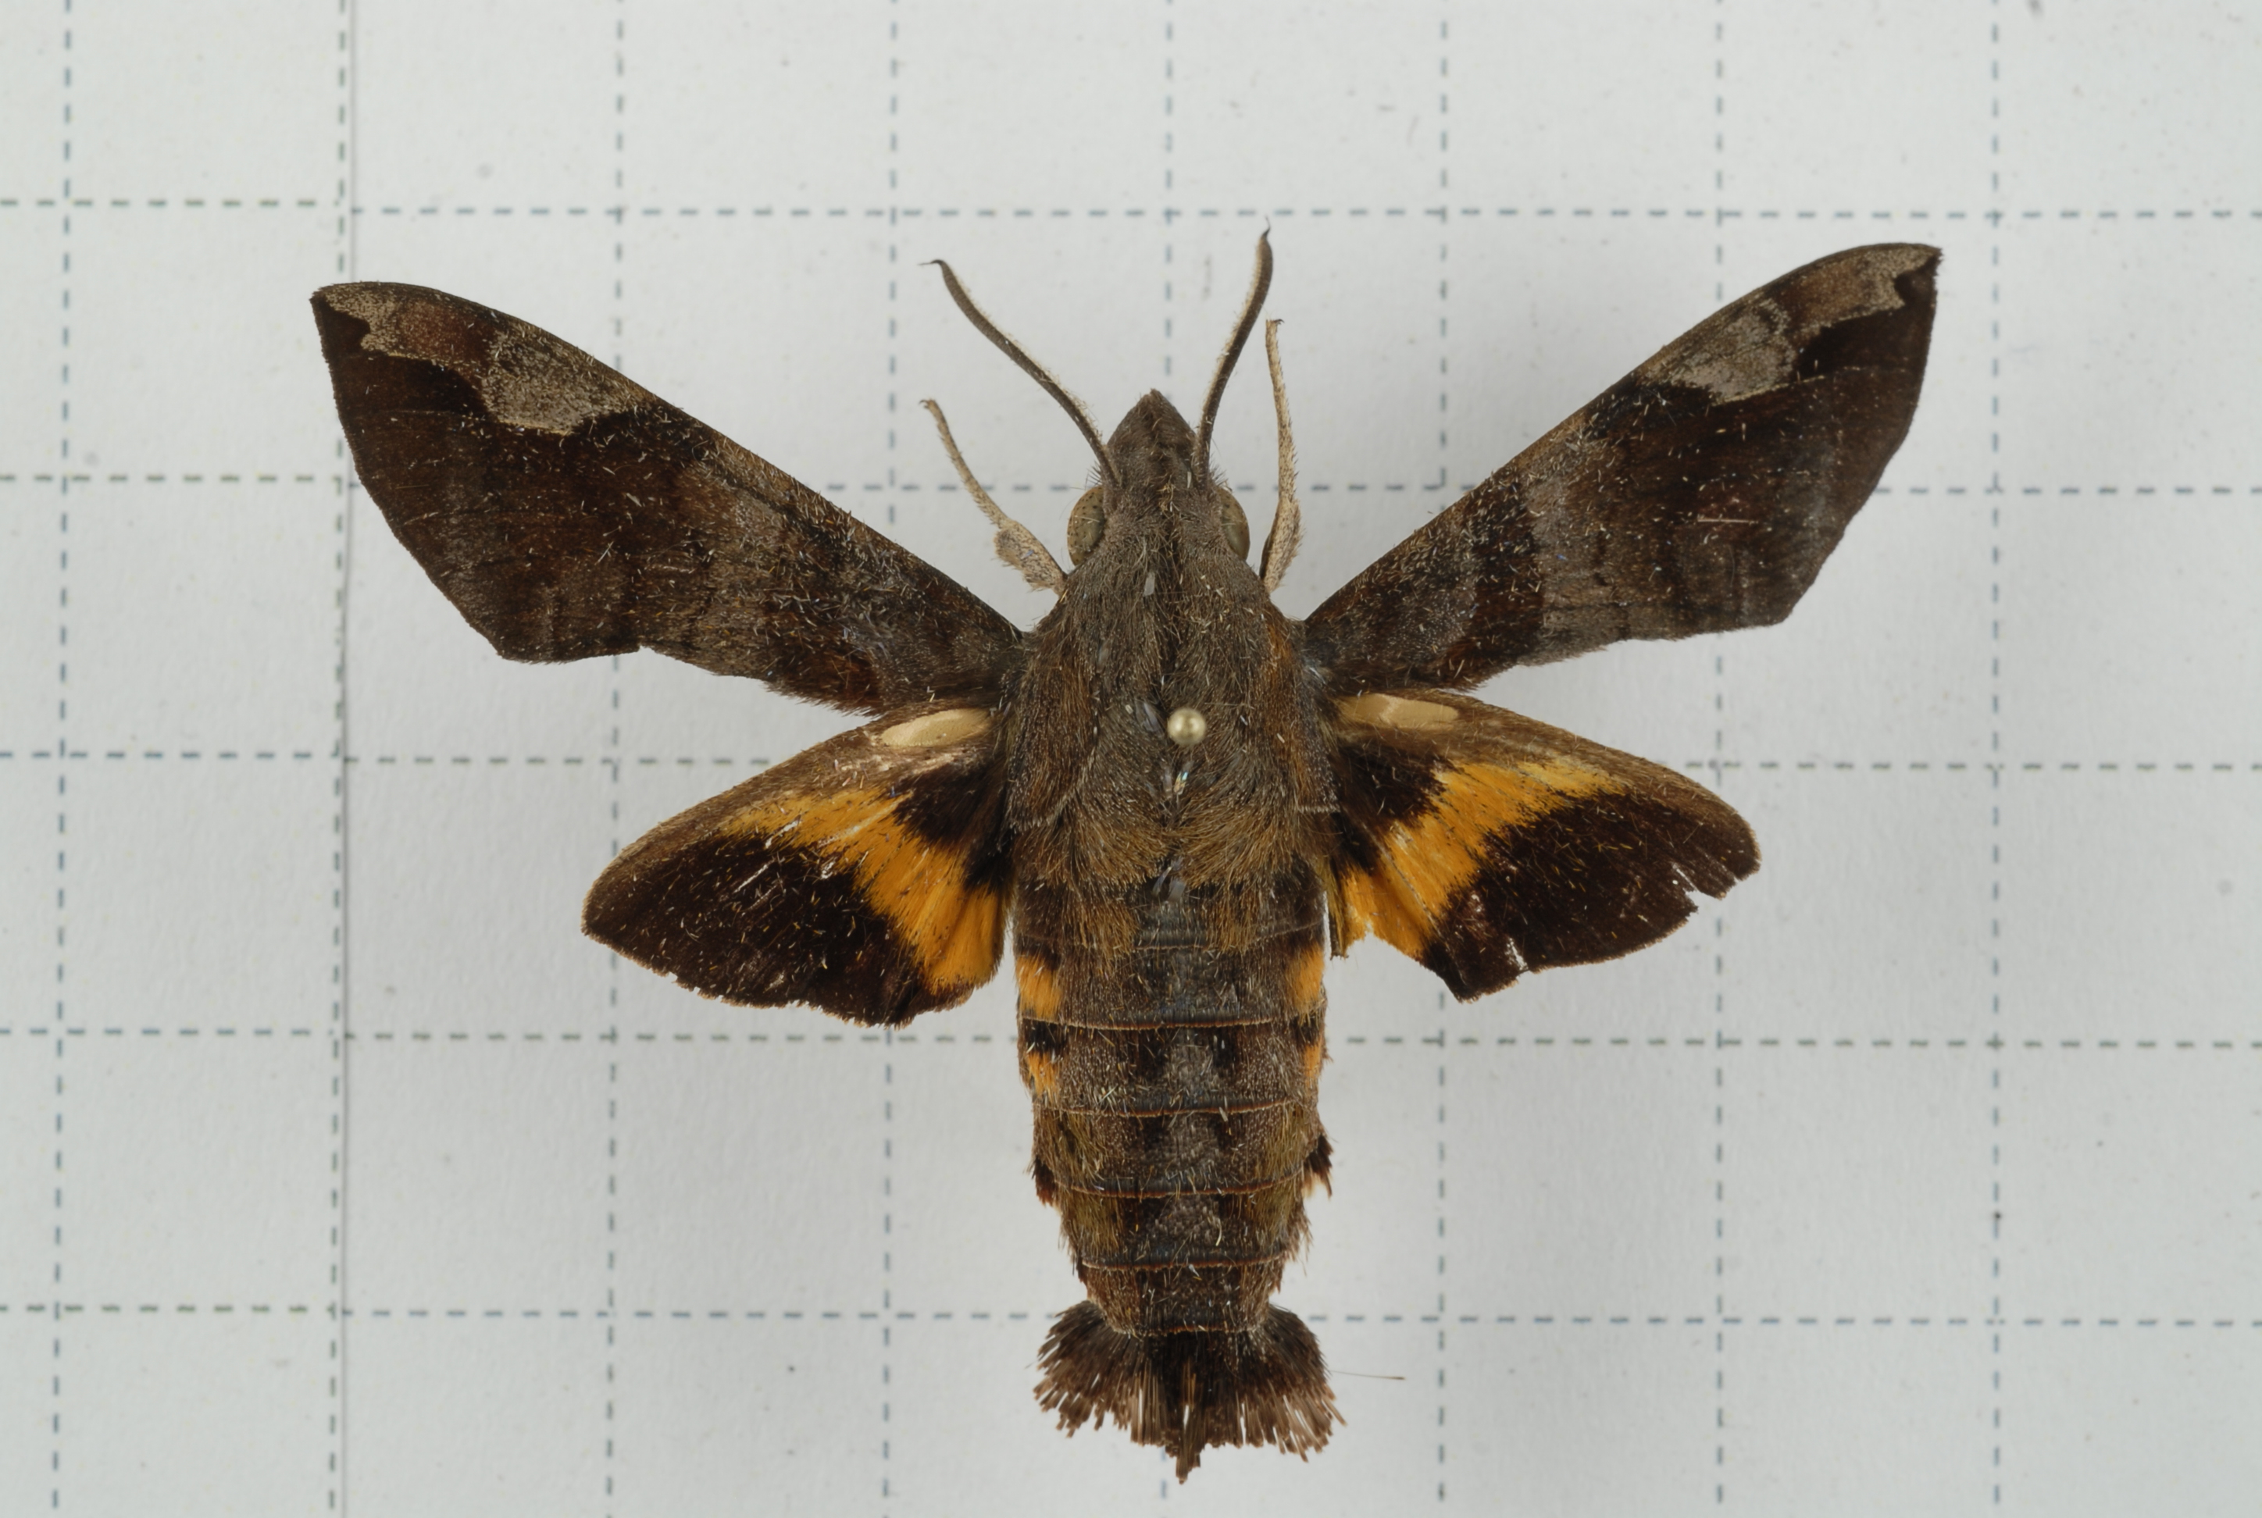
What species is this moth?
Macroglossum saga
